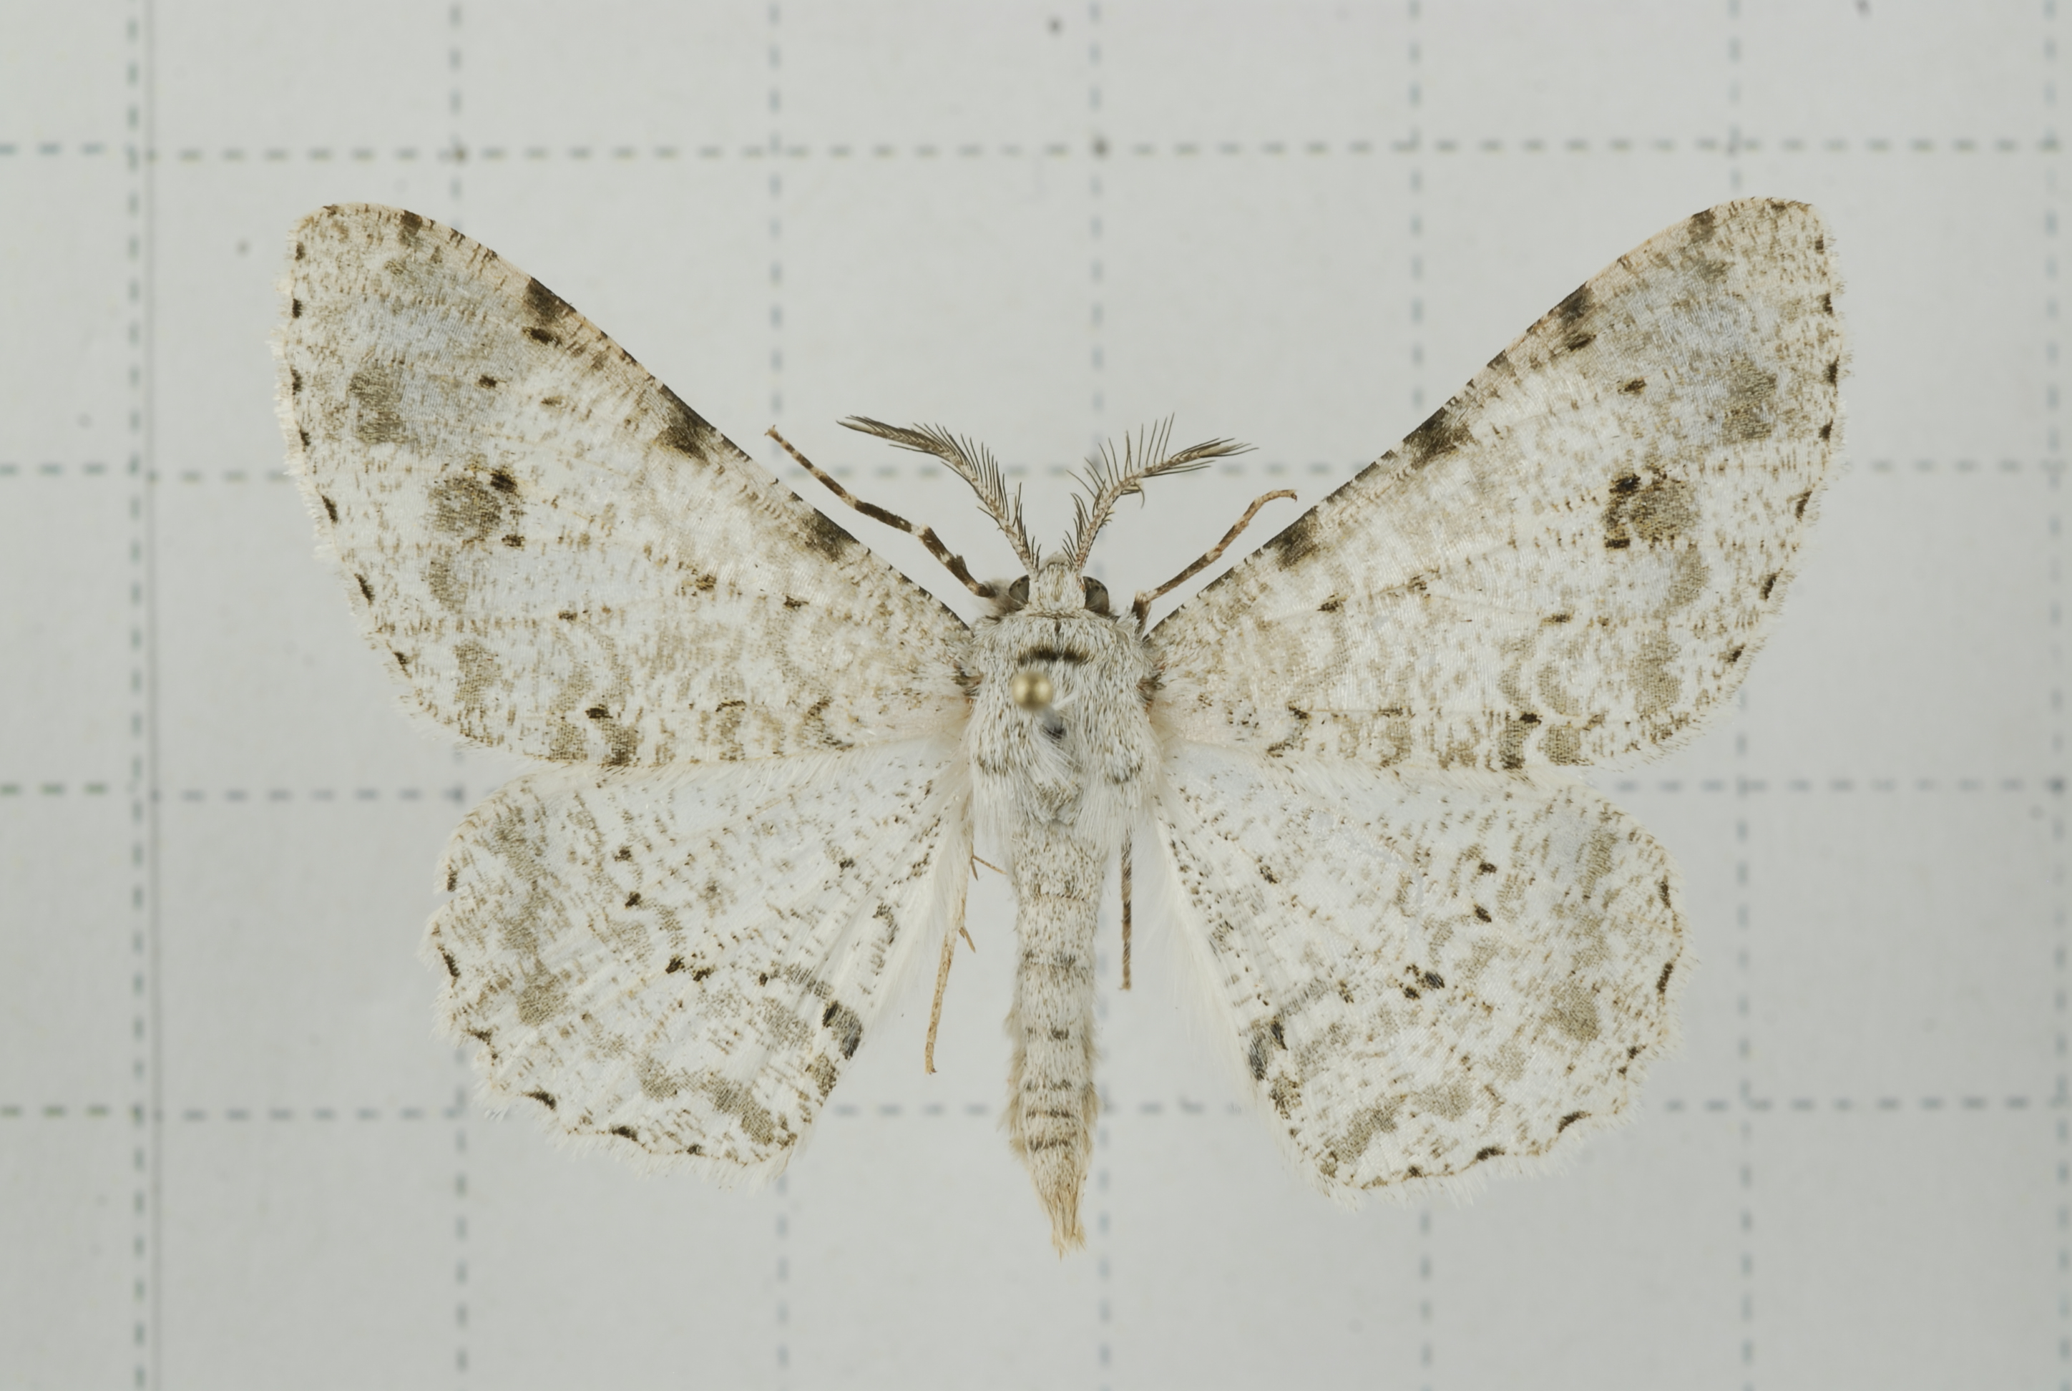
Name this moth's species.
Lassaba parvalbidaria parvalbidaria
